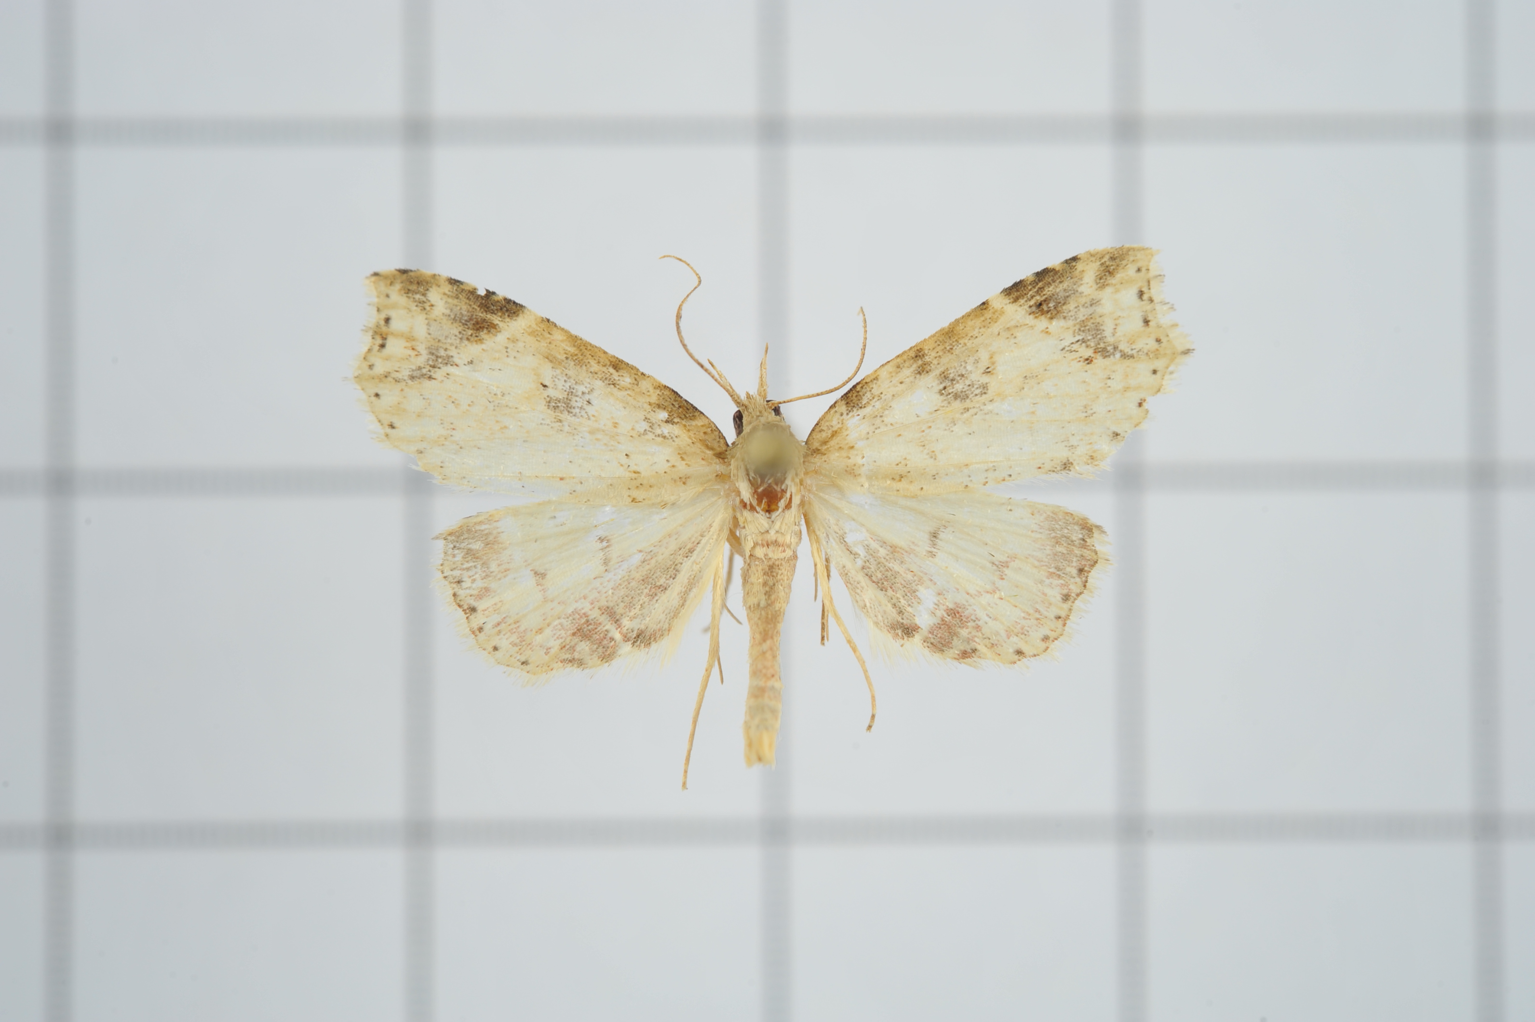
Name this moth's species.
Olulis ayumiae
